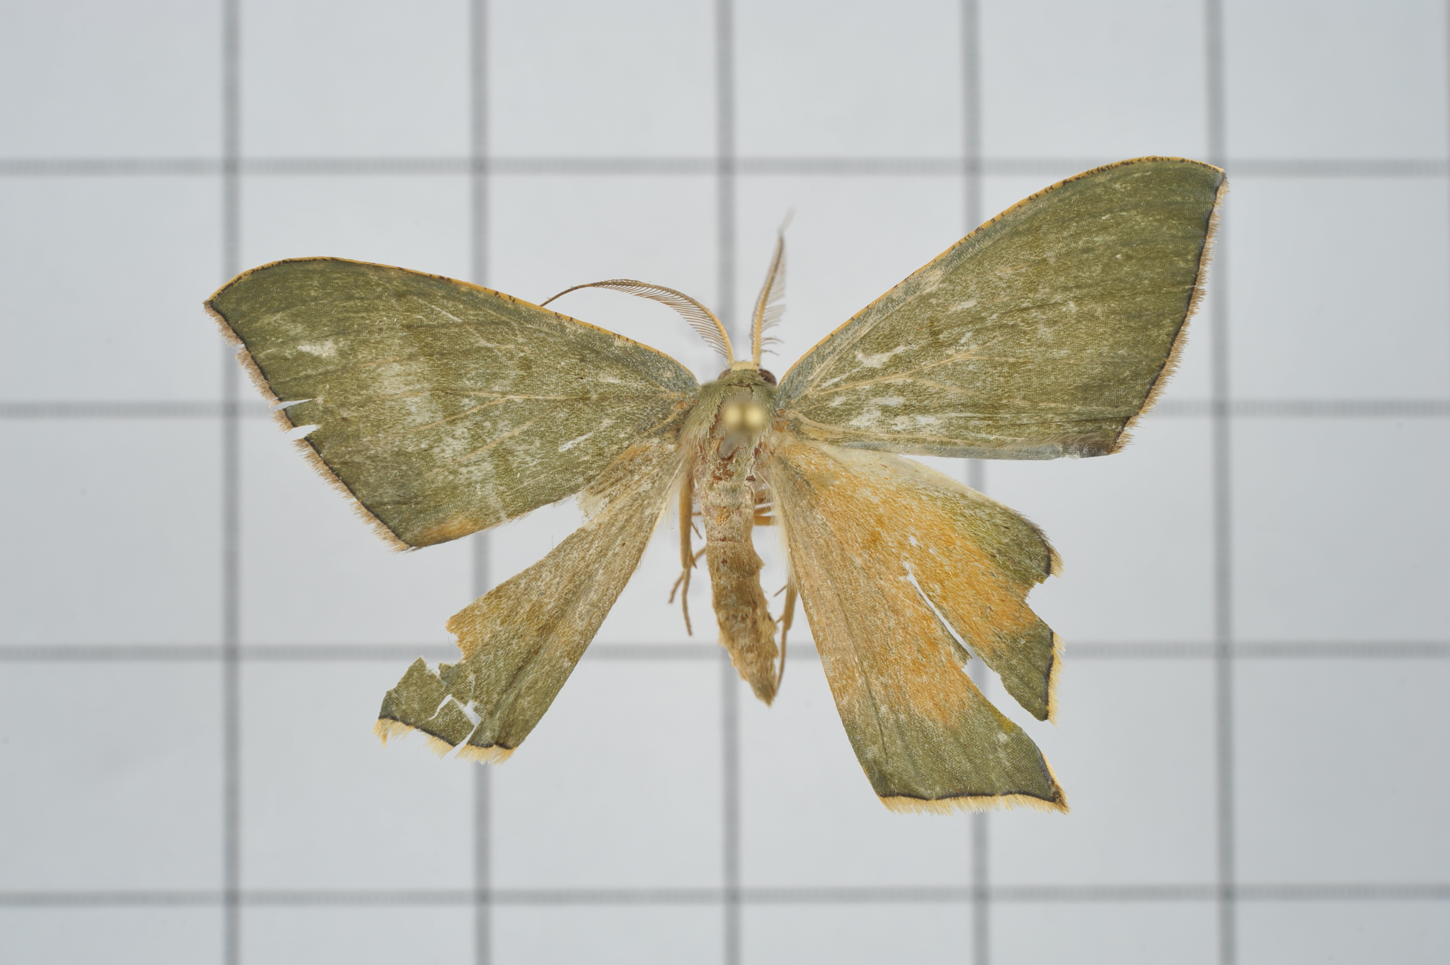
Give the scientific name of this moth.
Maxates quadripunctata
